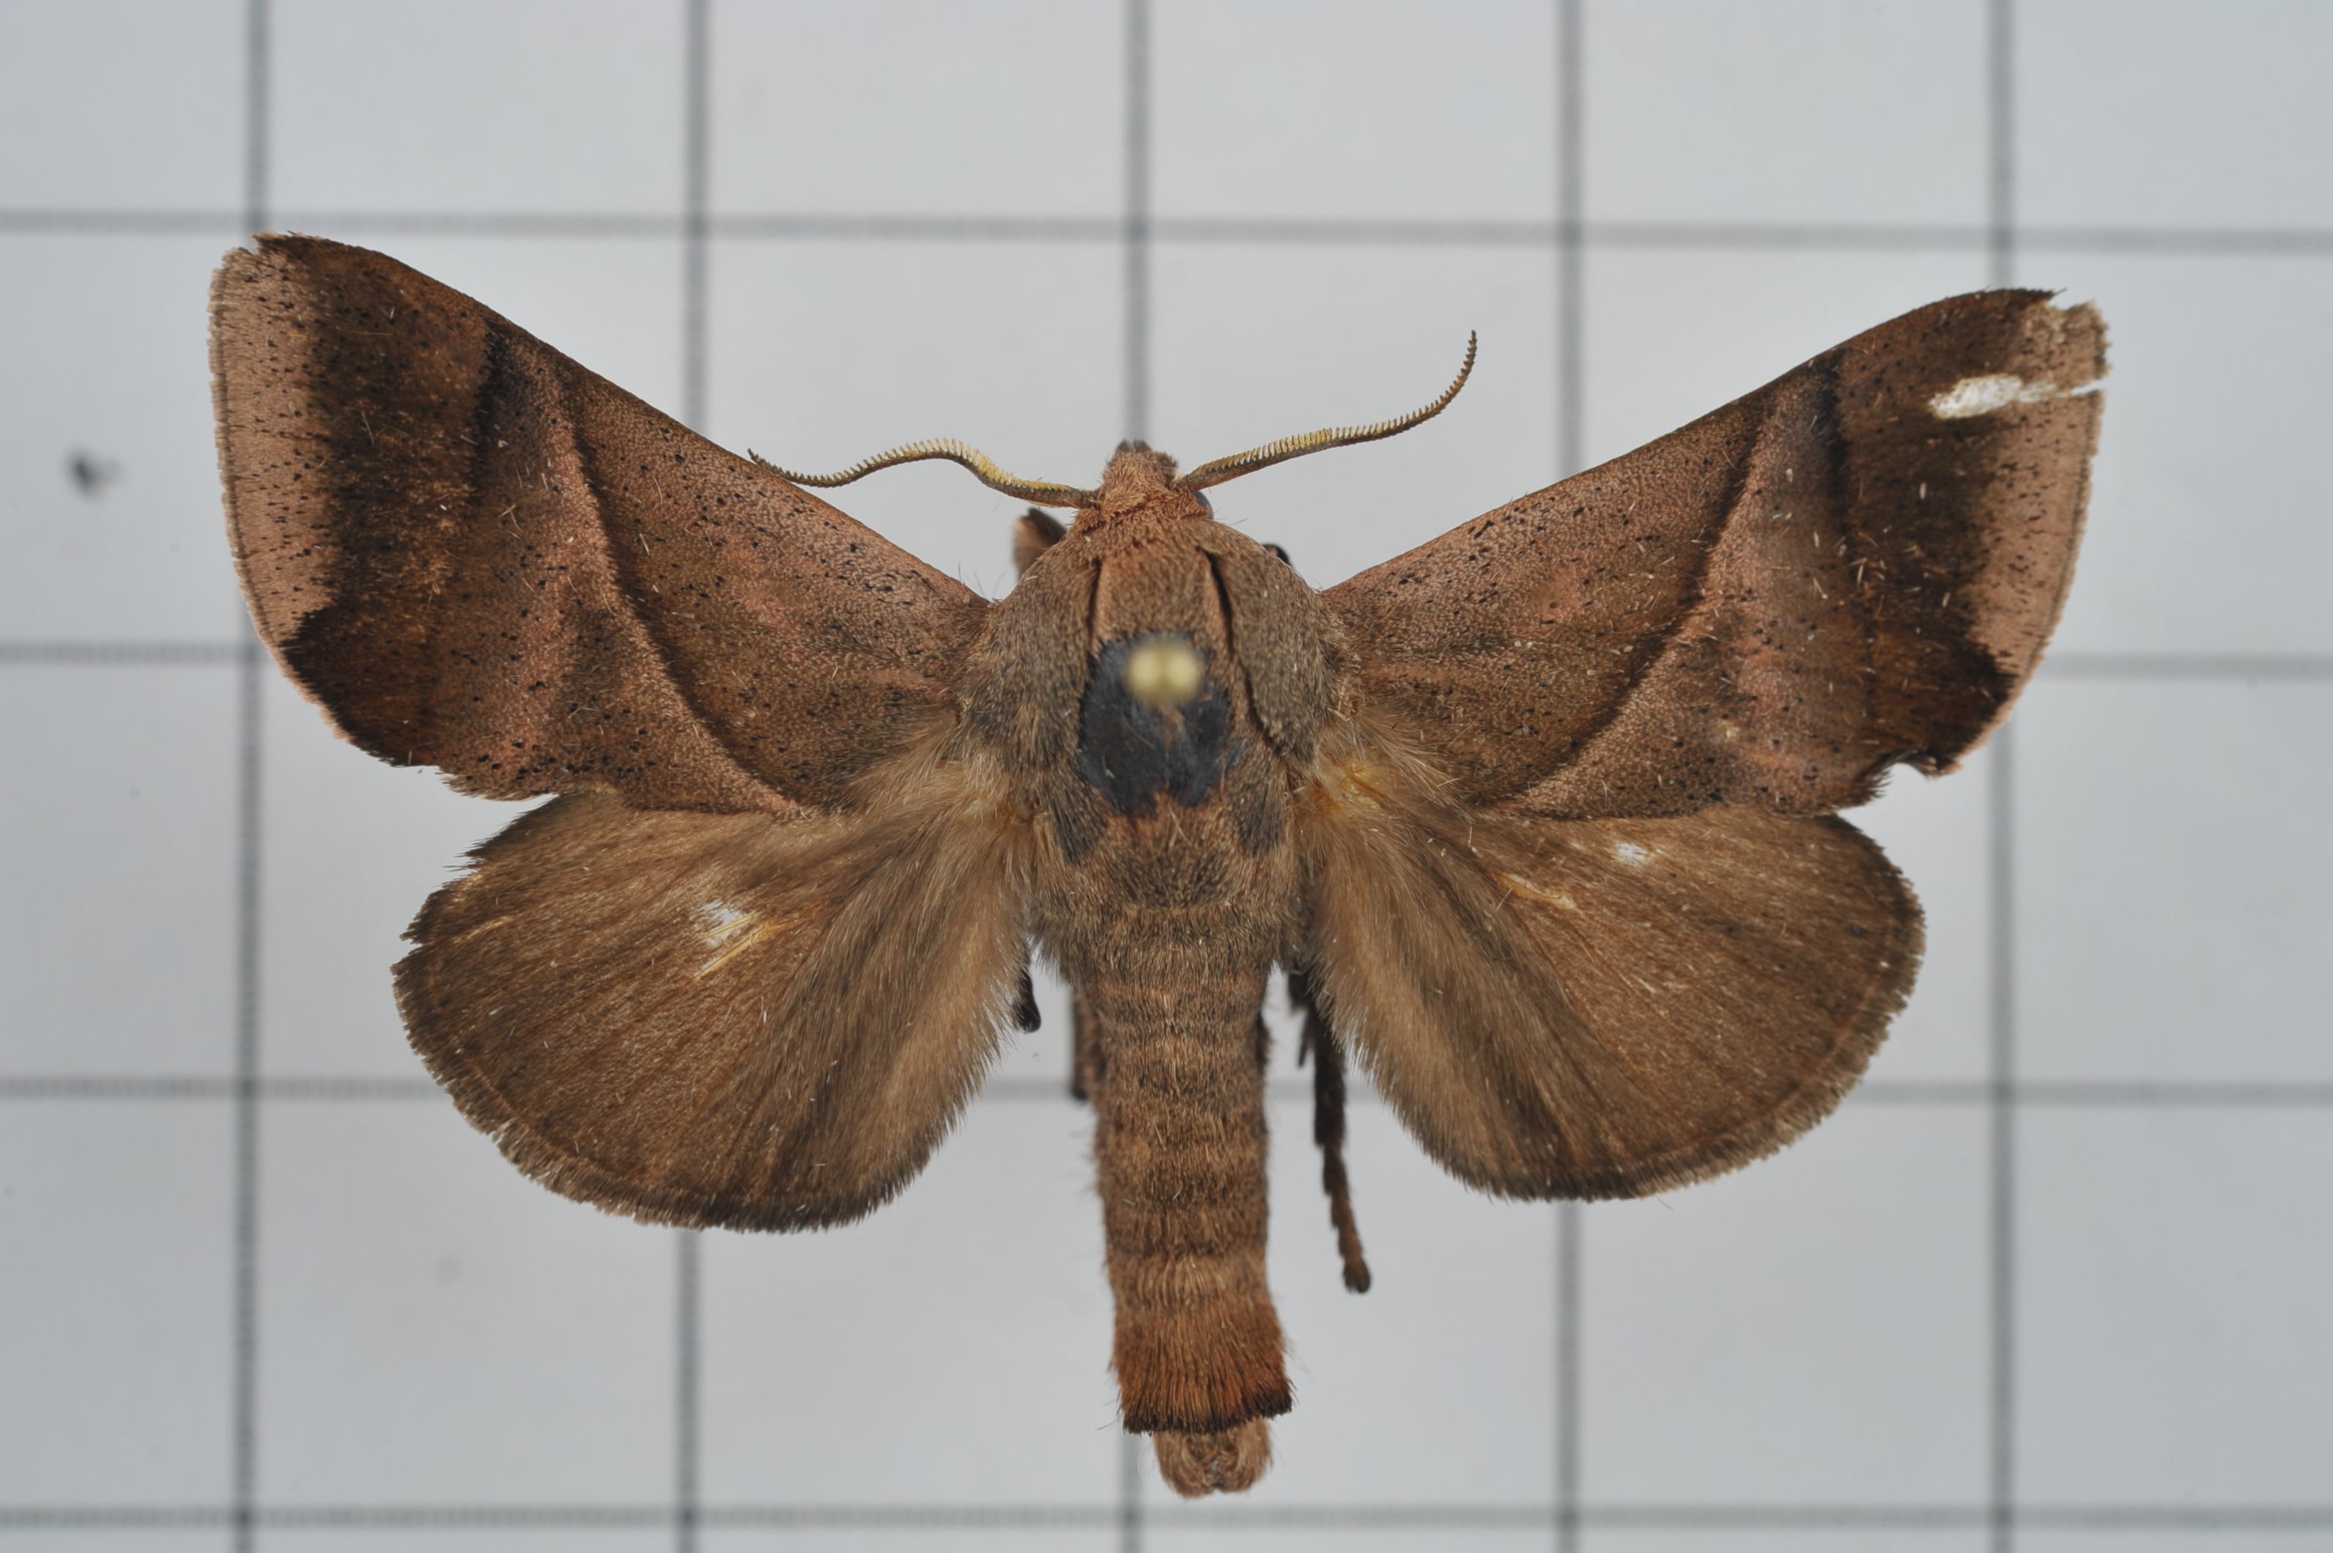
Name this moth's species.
Setora postornata
